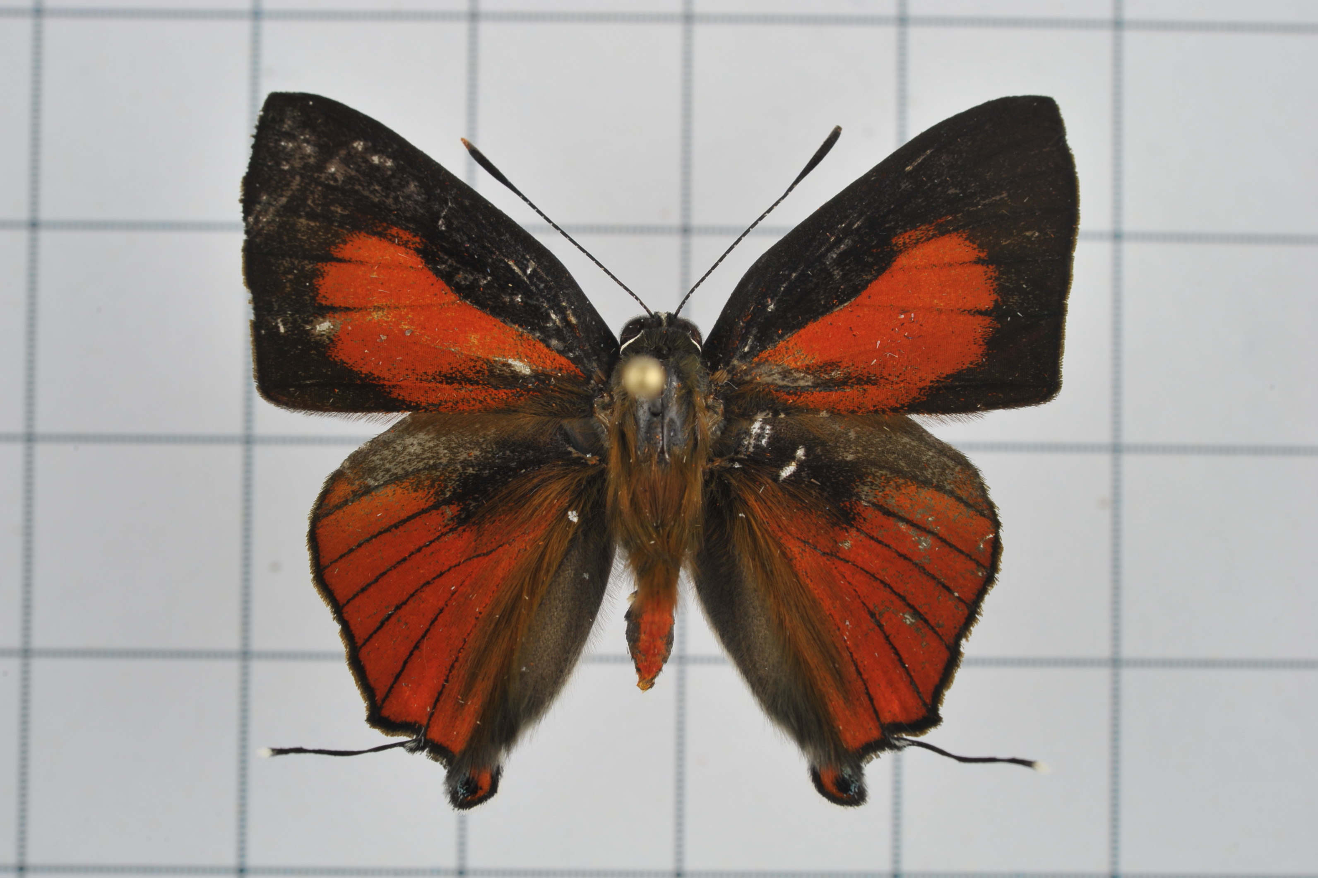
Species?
Deudorix epijarbas menesicles
